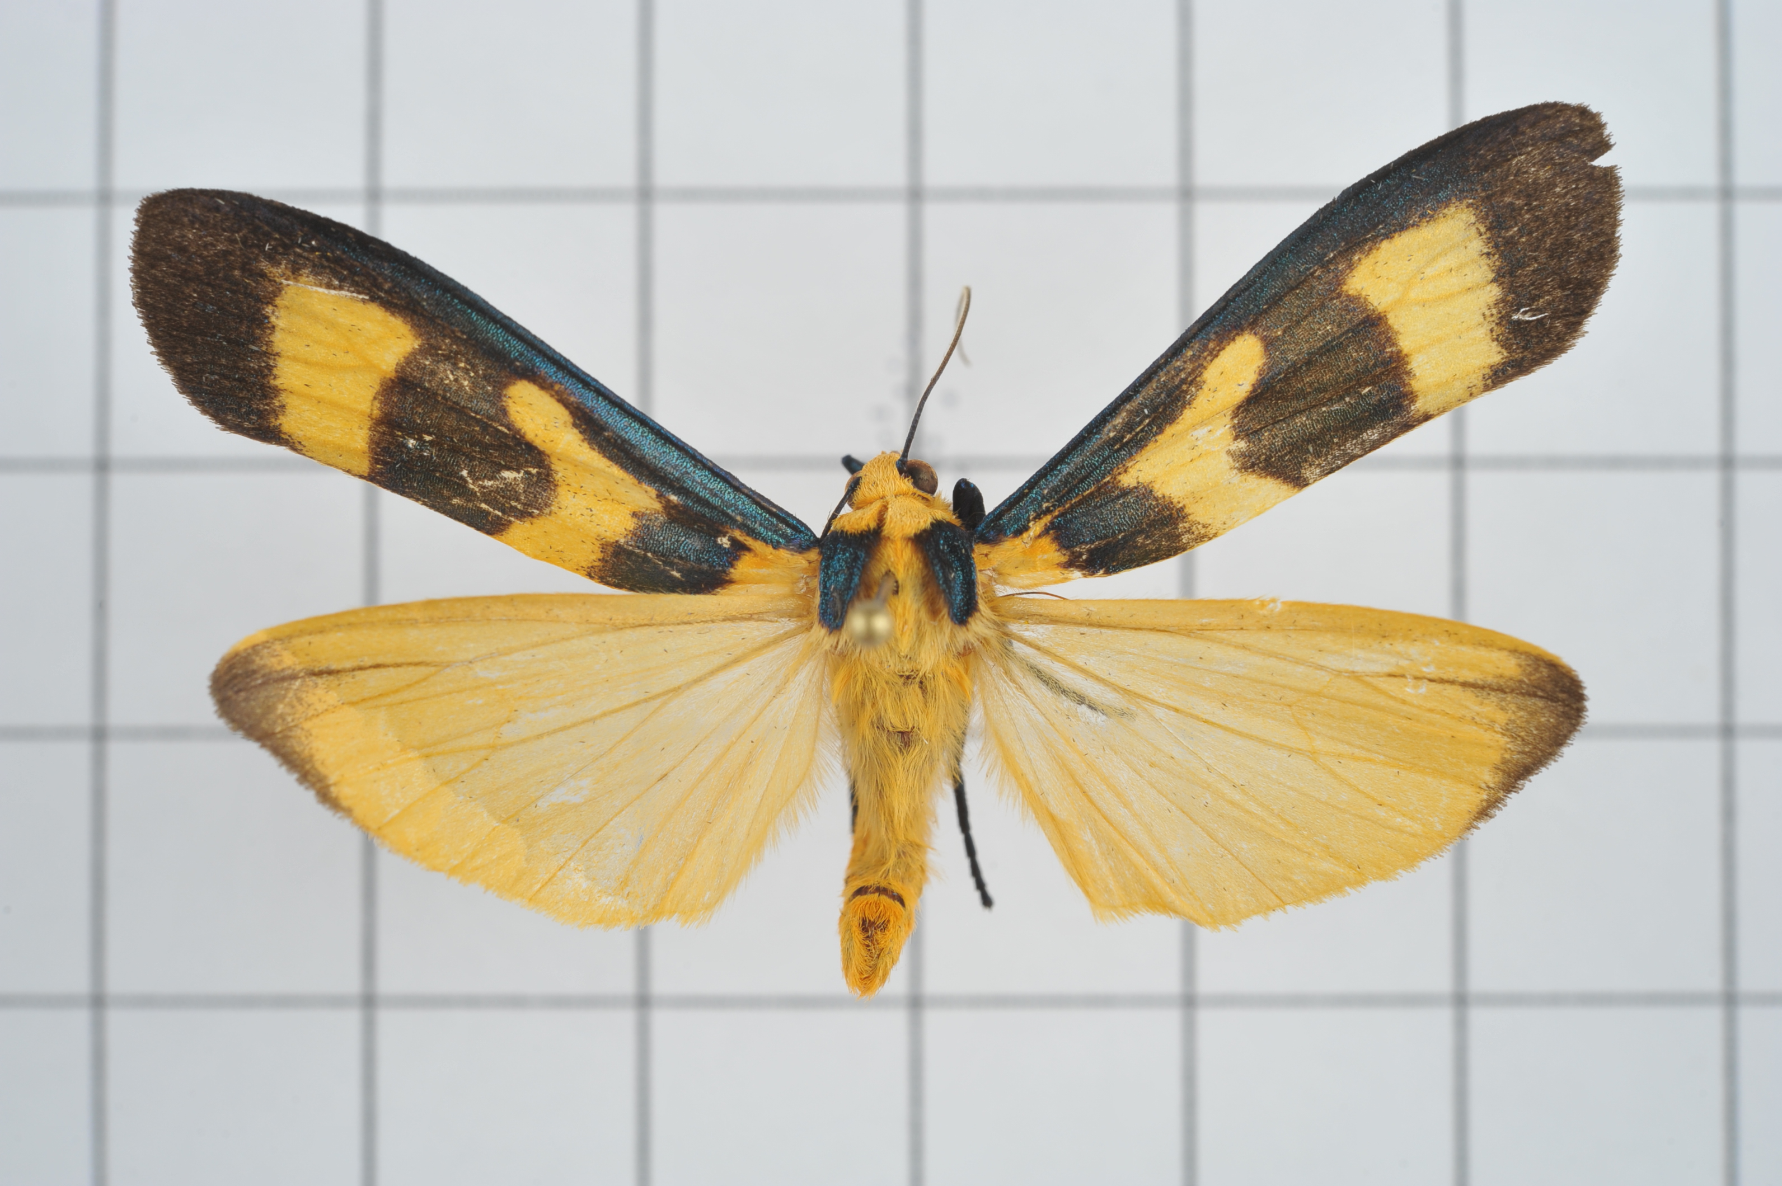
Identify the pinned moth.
Chrysaeglia magnifica
